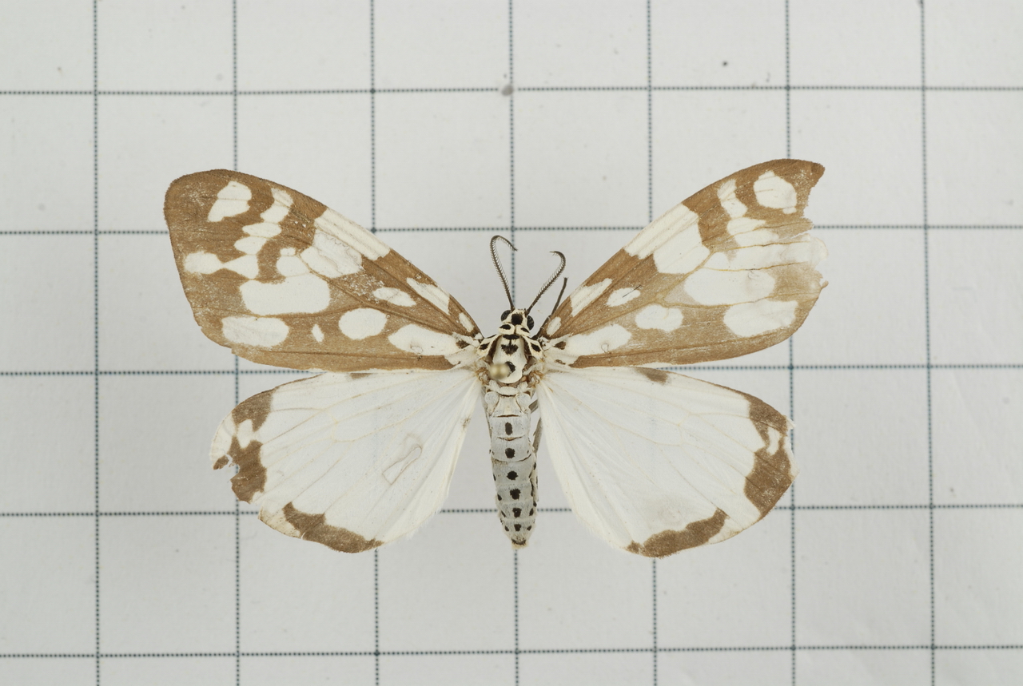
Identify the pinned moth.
Utetheisa fractifascia
